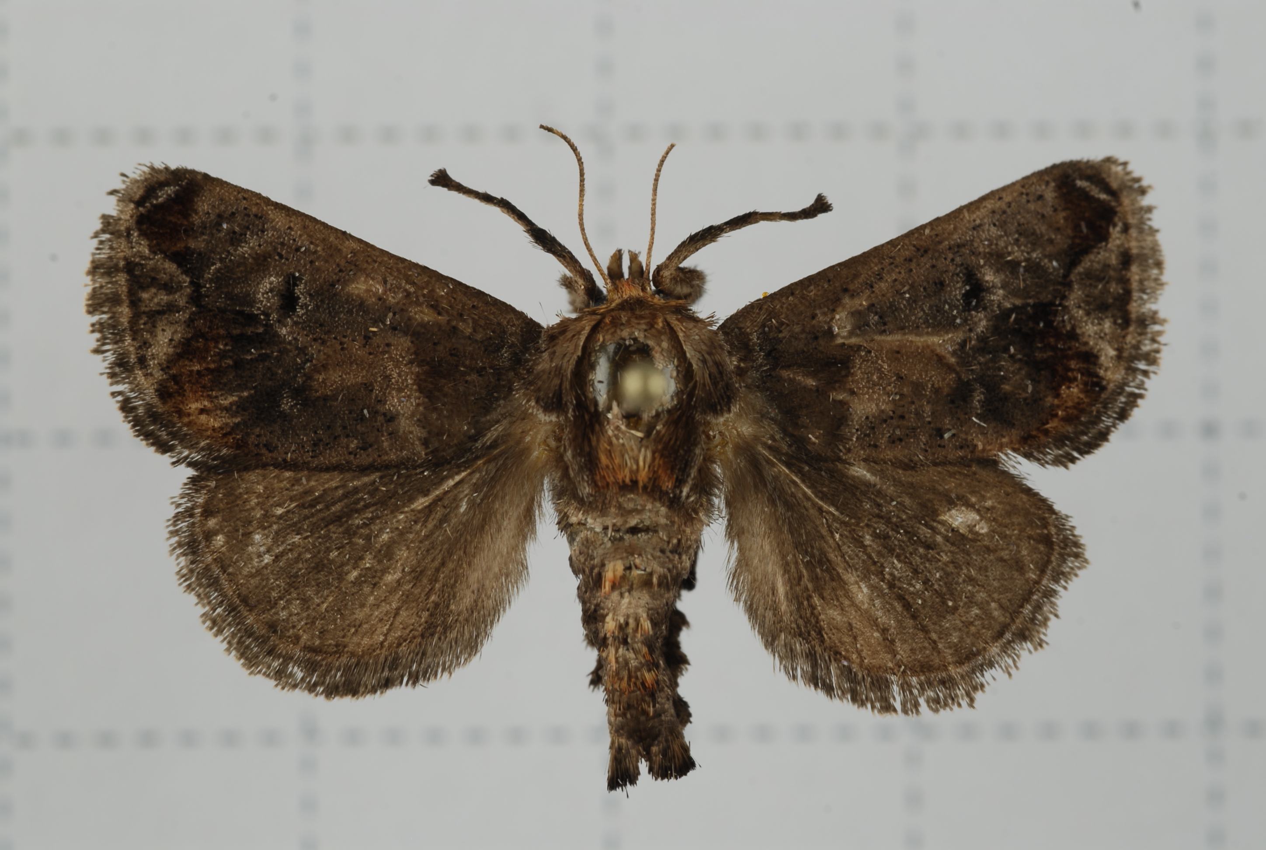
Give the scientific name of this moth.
Phlossa conjuncta
